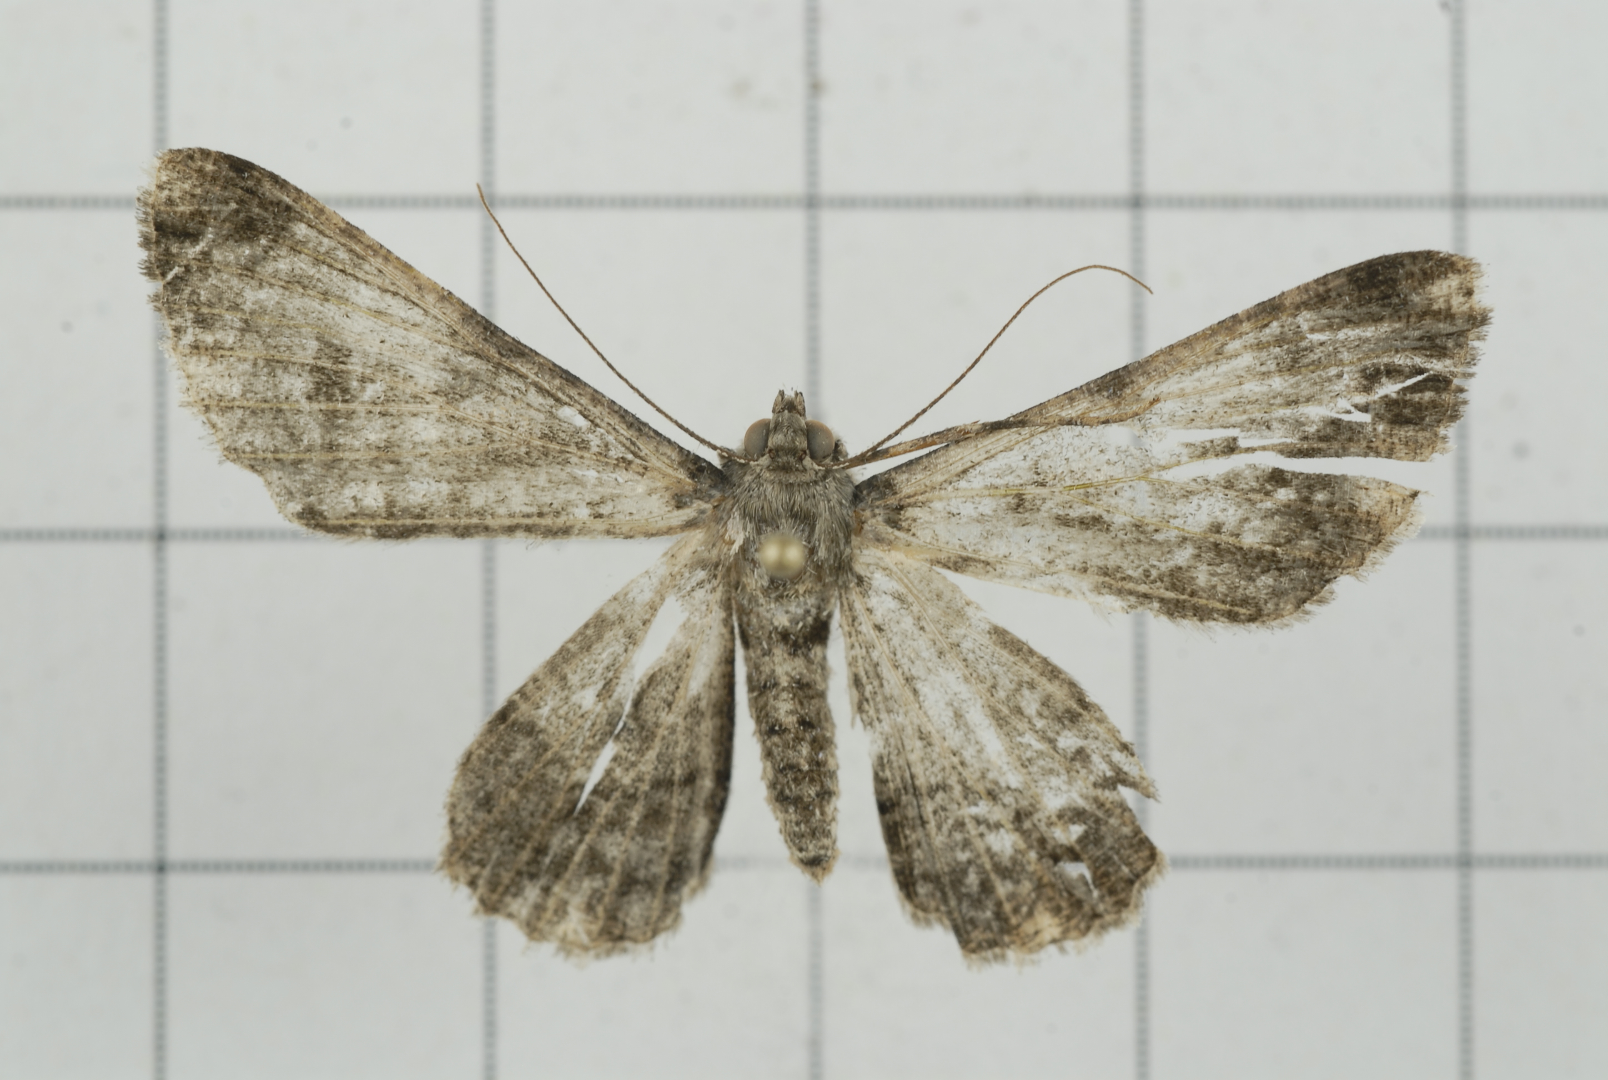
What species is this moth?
Cleora alienaria
